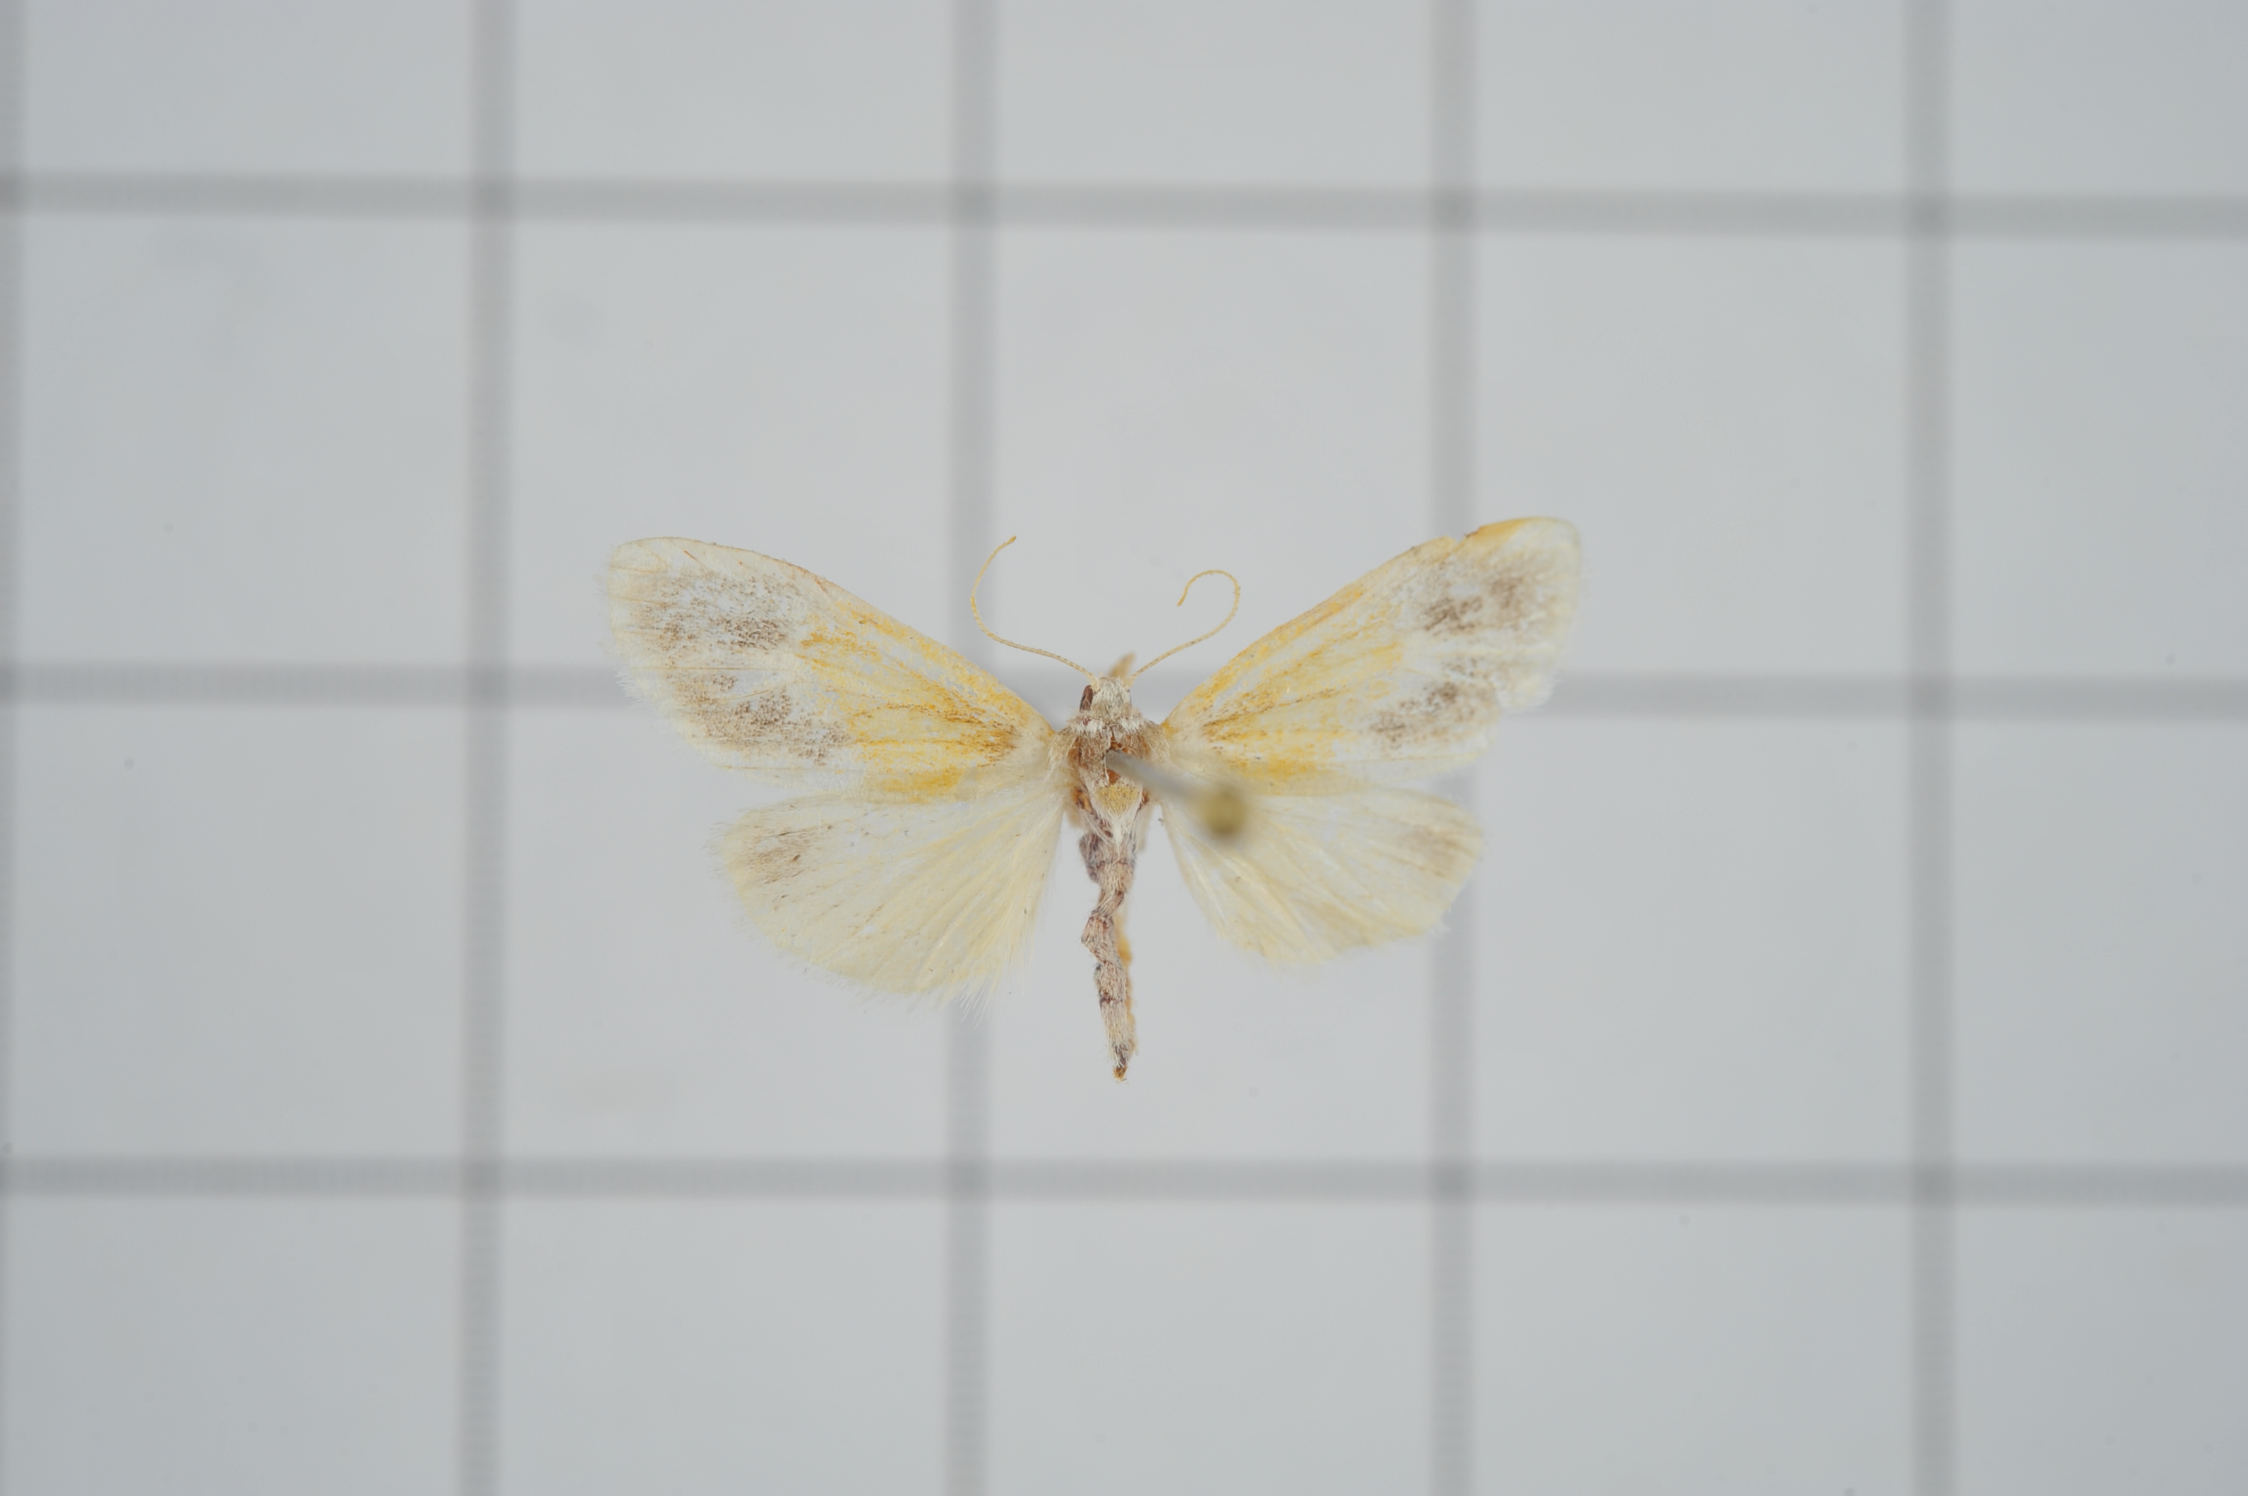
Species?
Nanarsine semilutea
